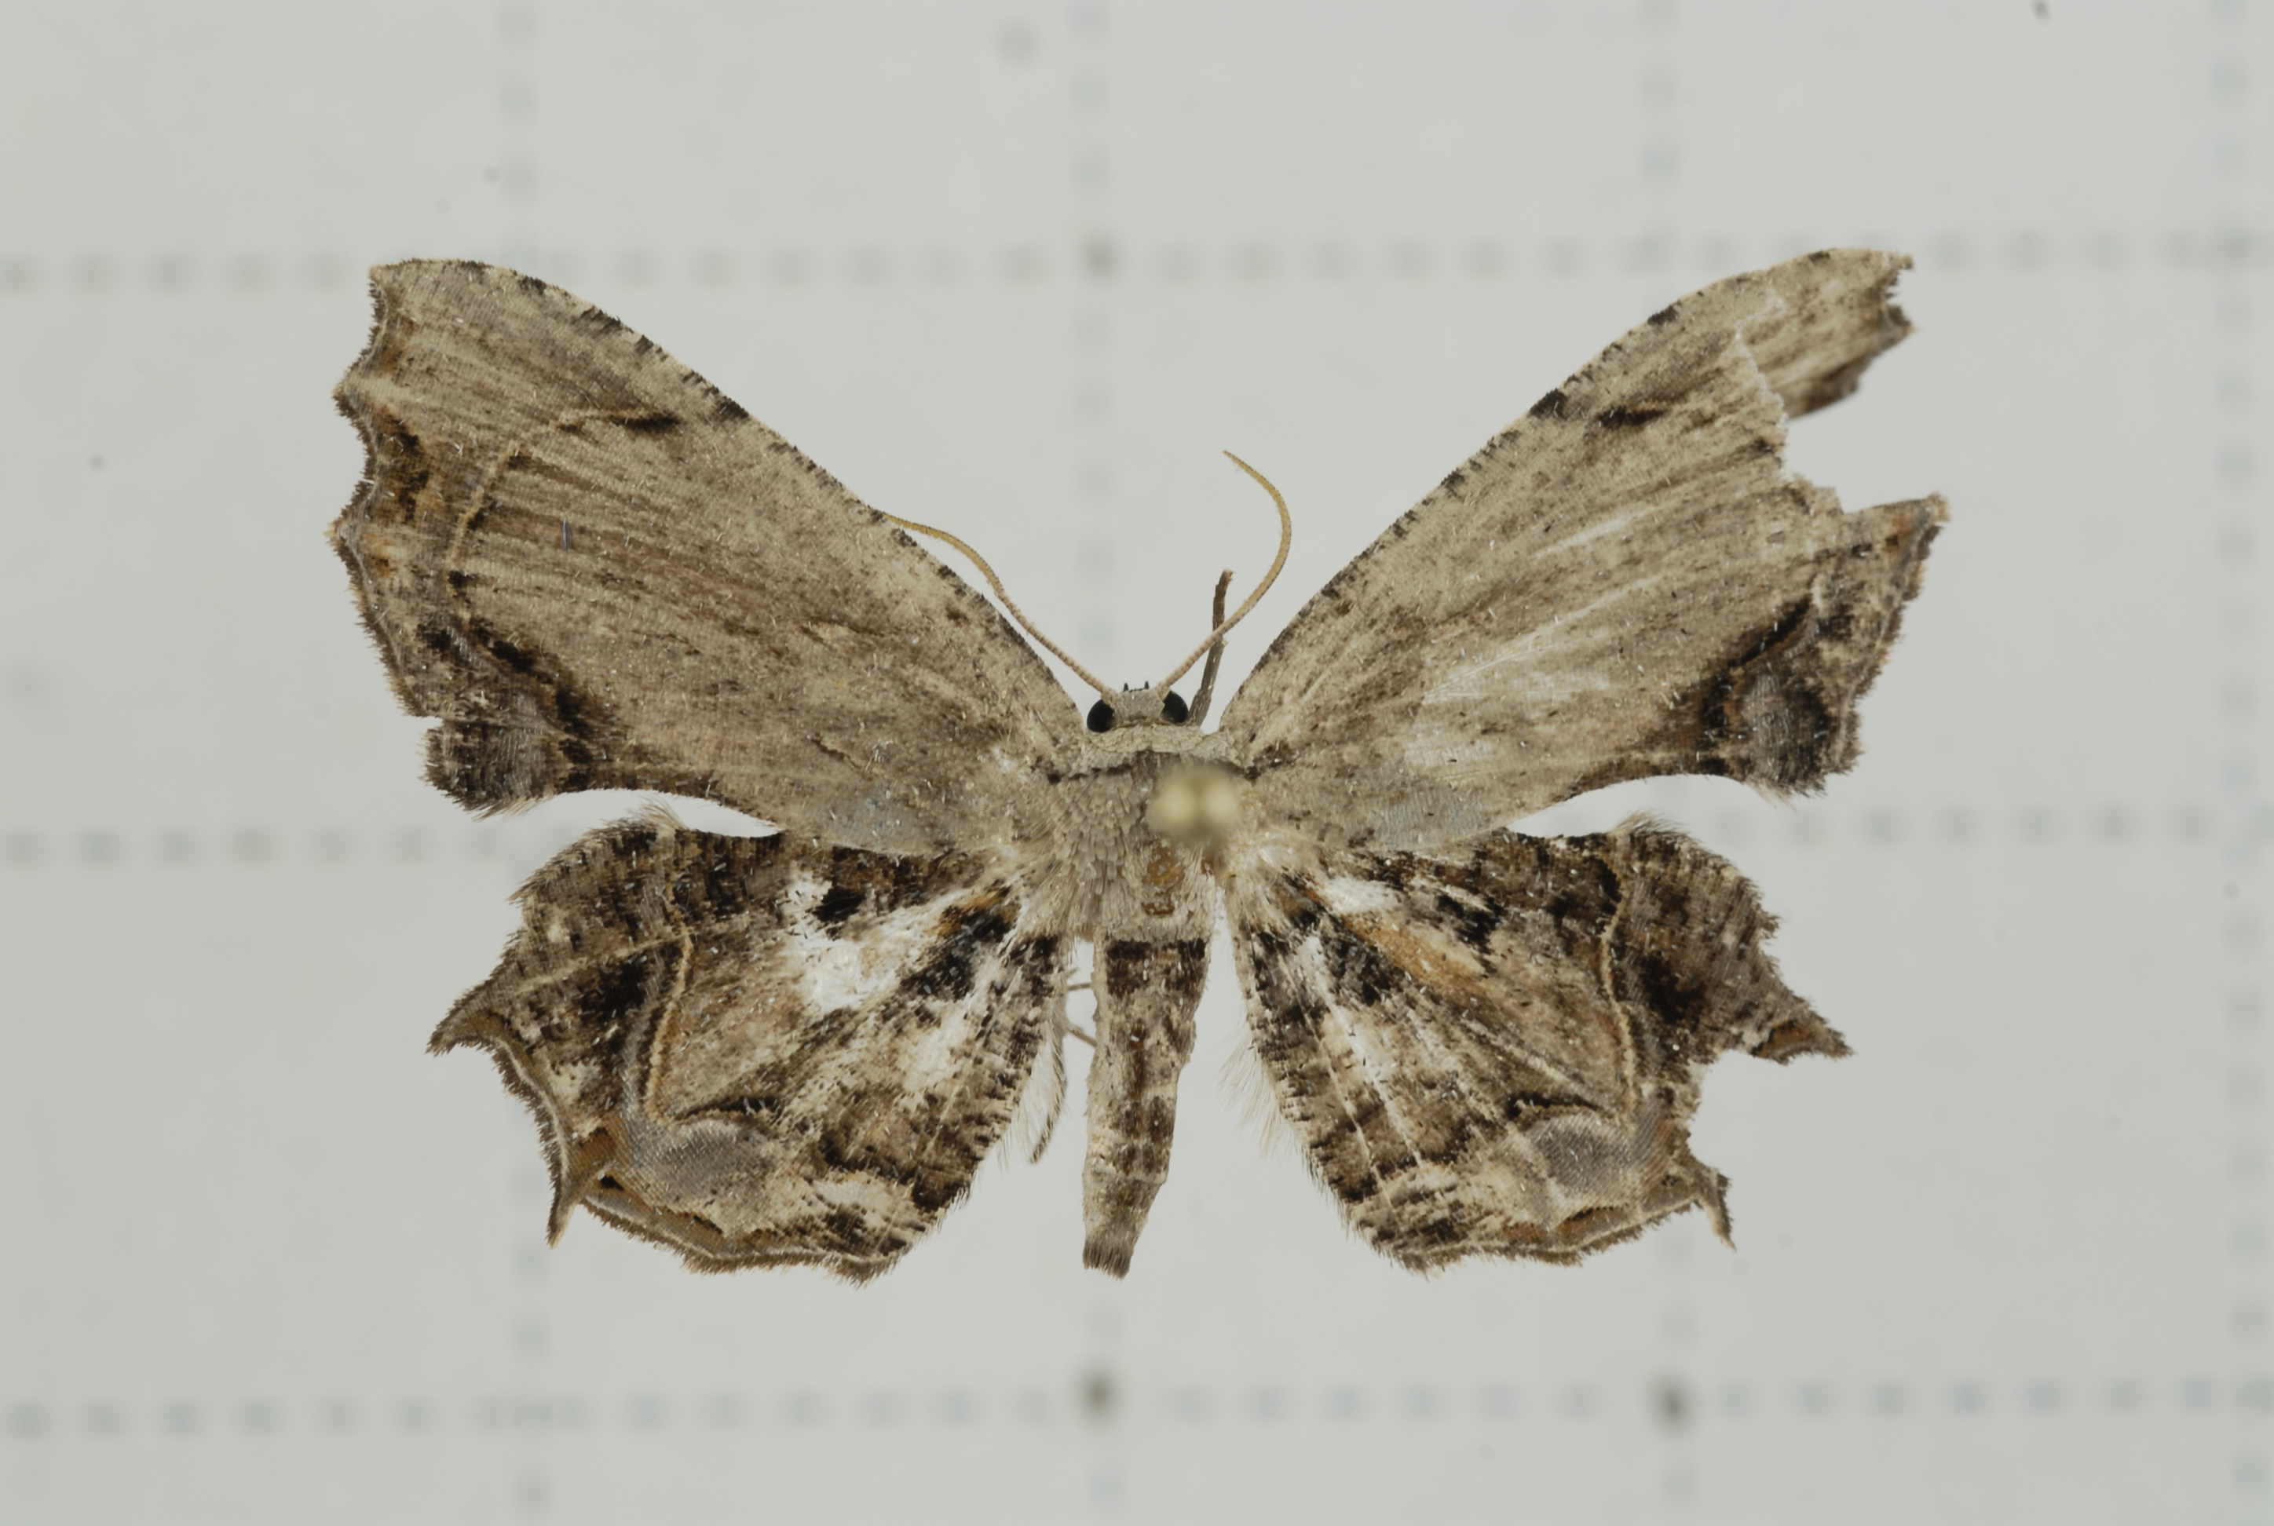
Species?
Dysaethria erasaria erasaria
